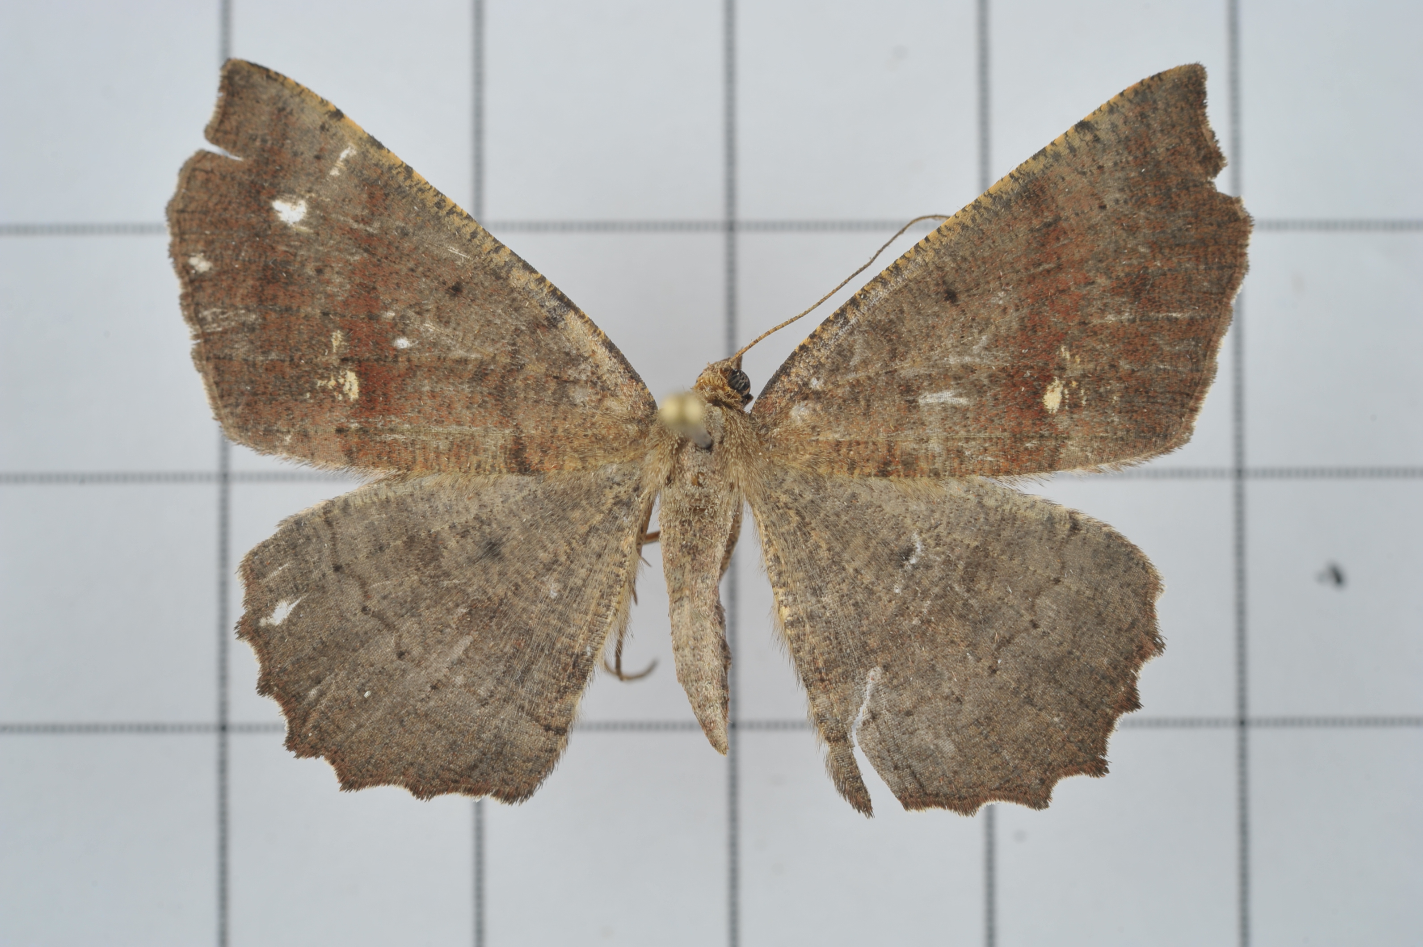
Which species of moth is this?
Xerodes contiguaria
